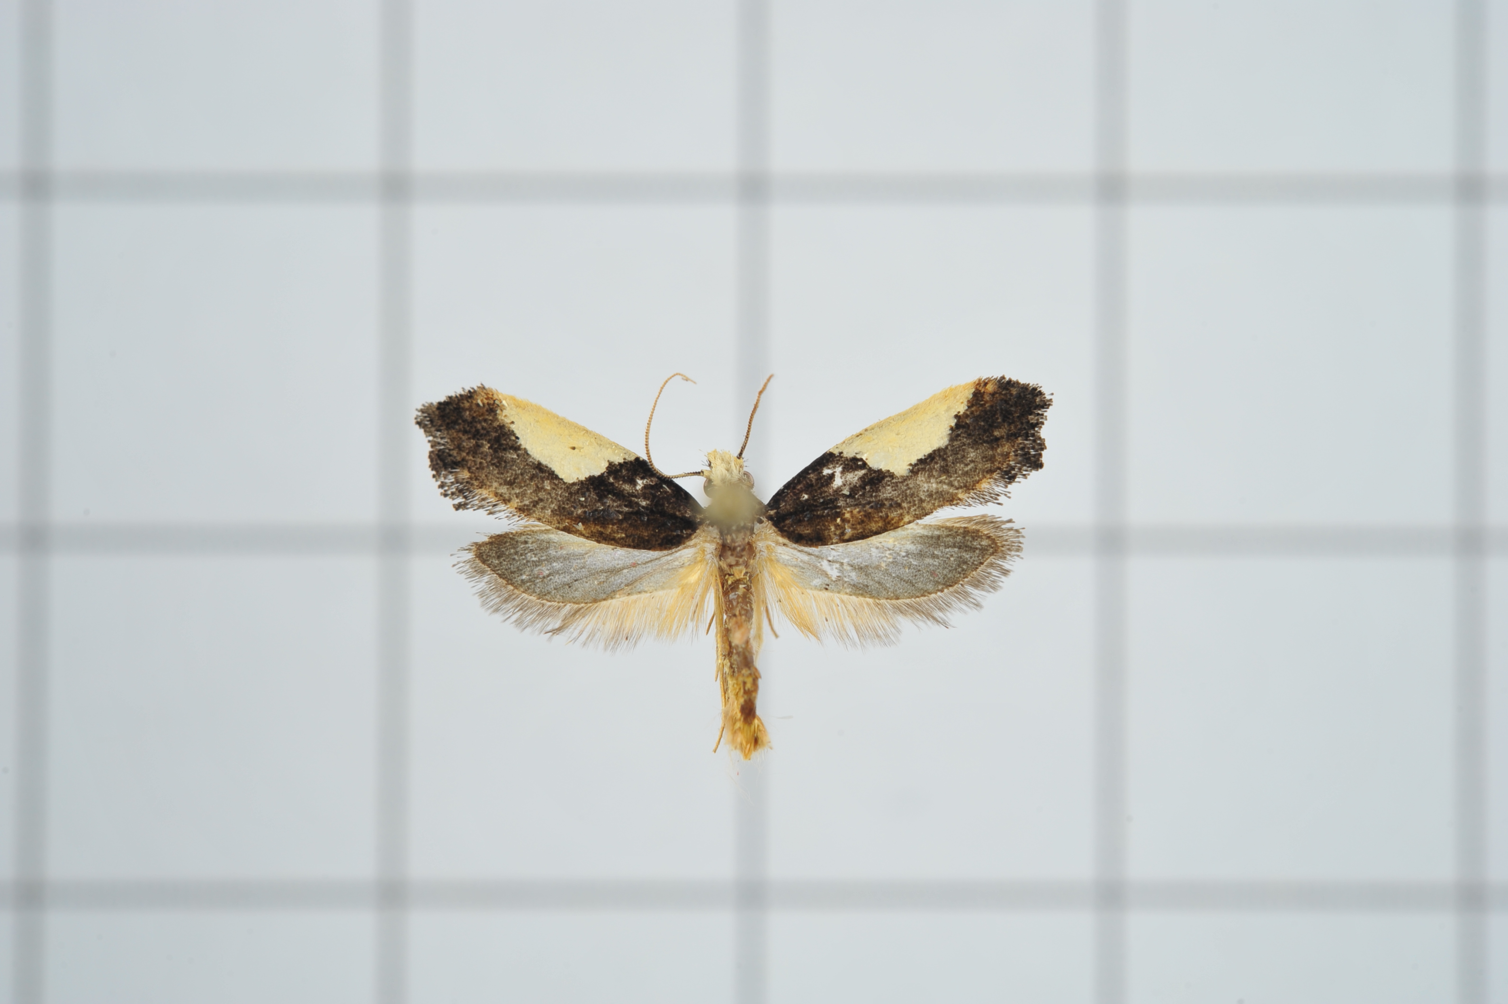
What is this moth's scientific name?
Monopis monachella
